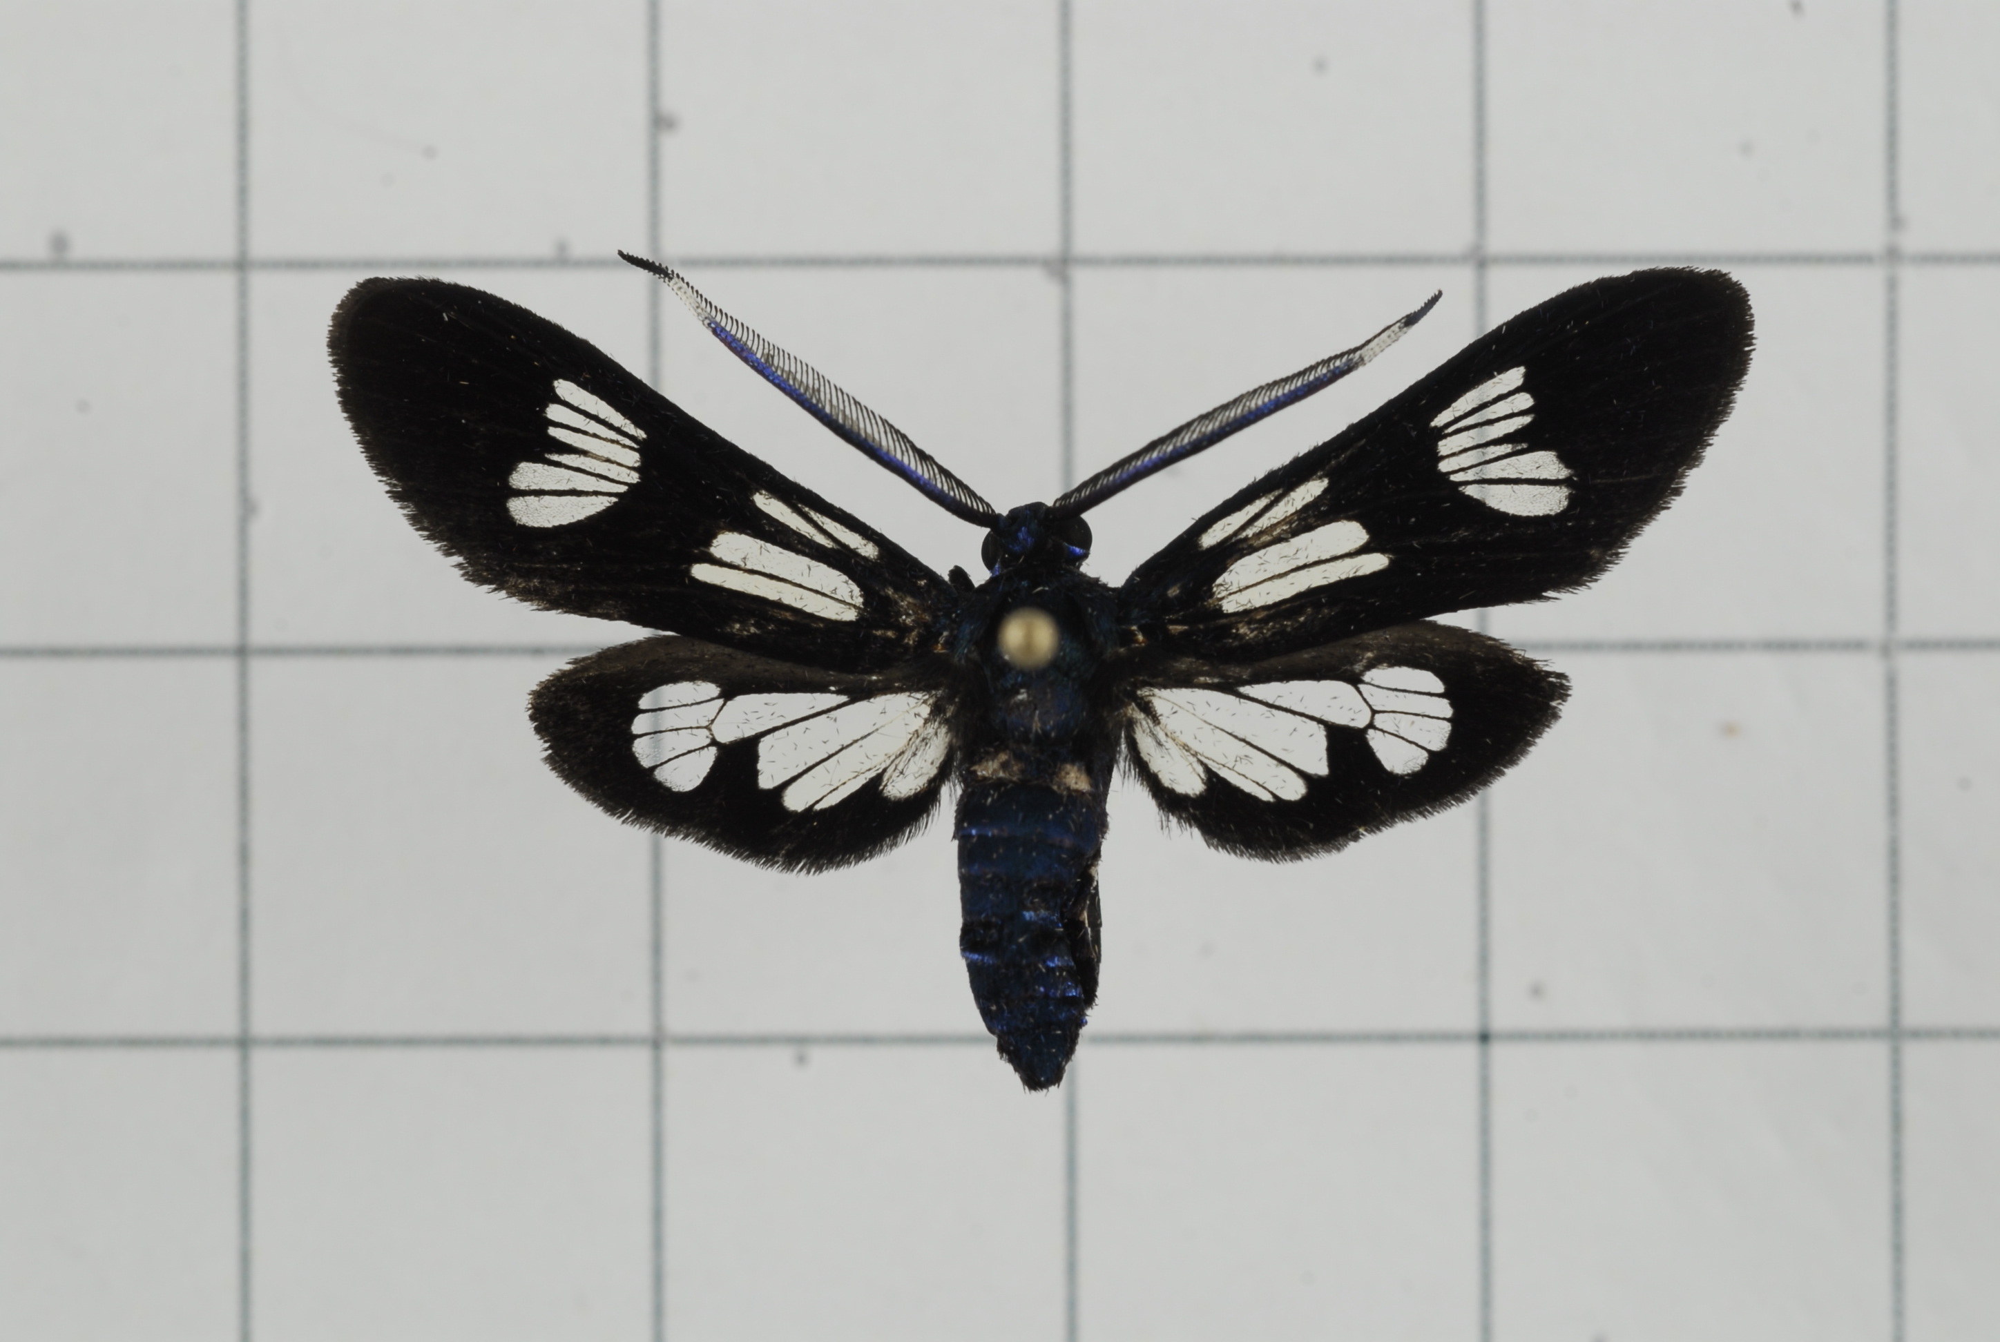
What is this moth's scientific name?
Piarosoma fushan
